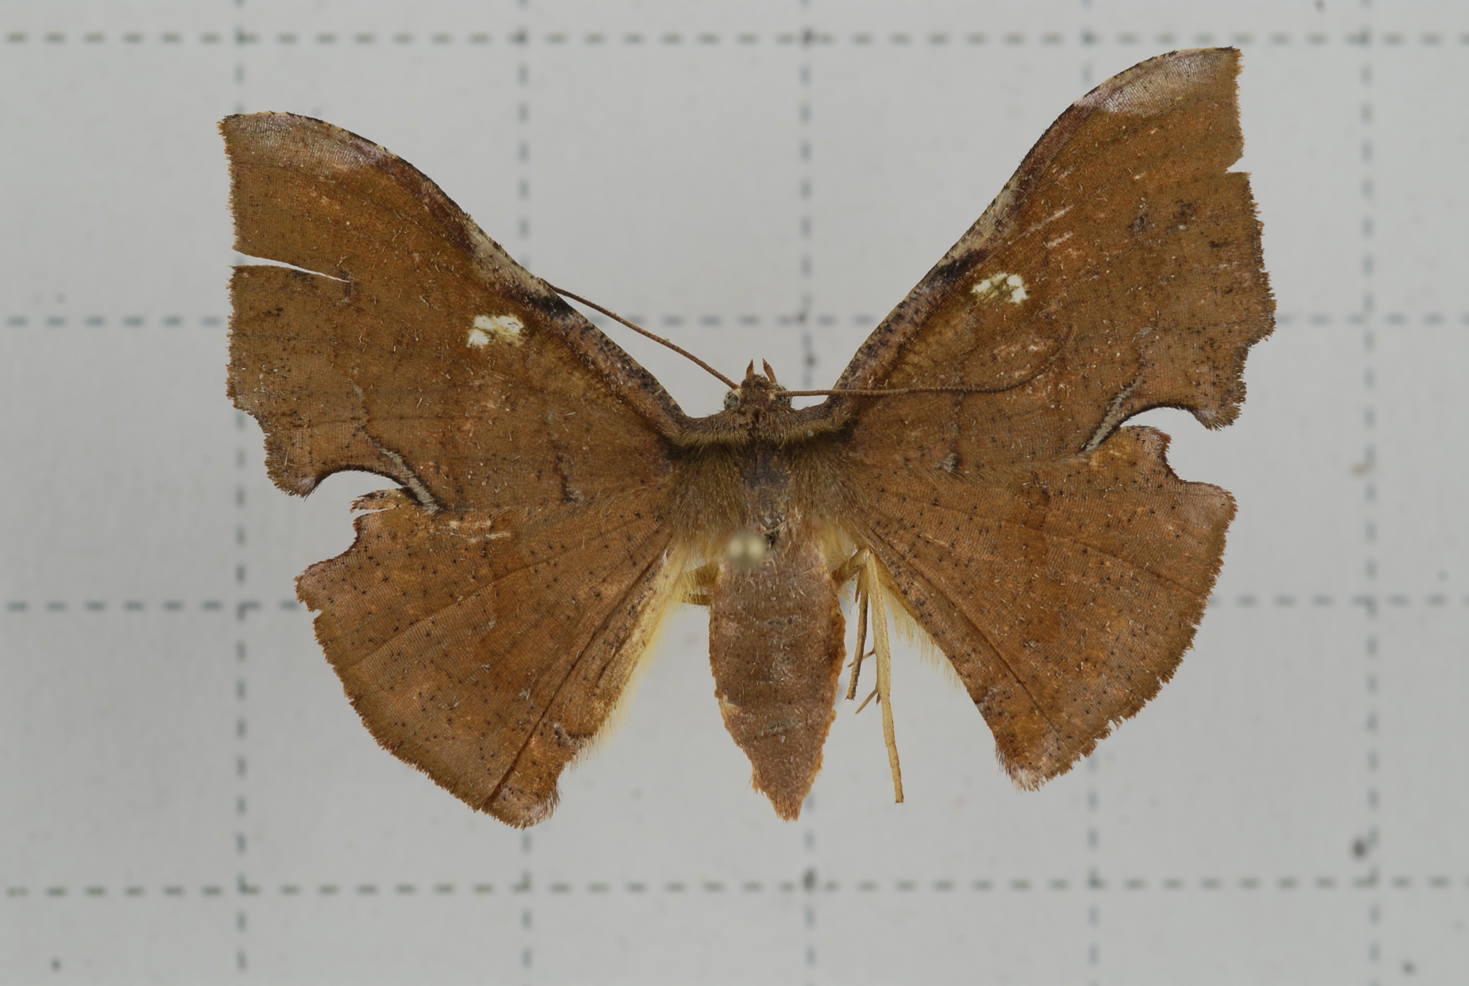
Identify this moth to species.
Fascellina chromataria
